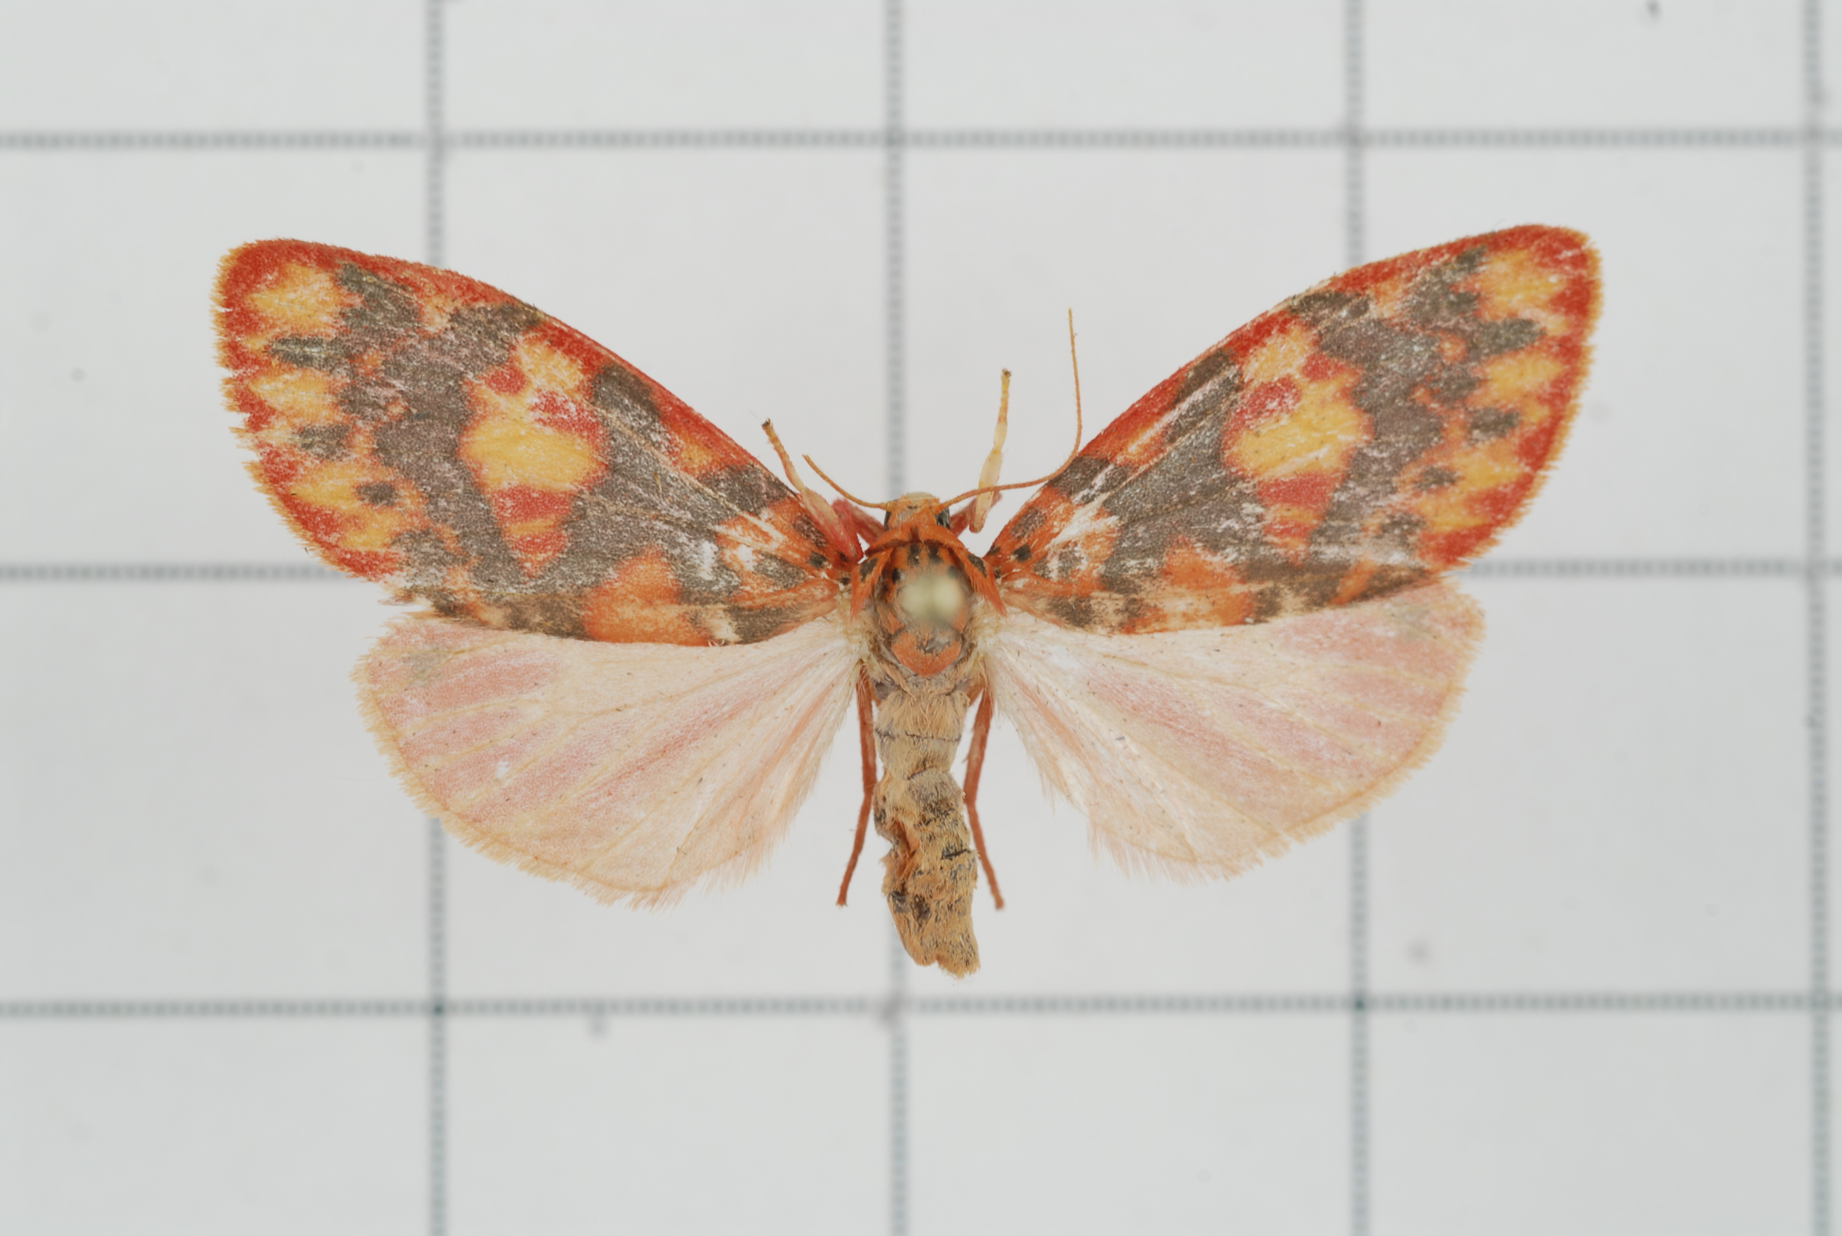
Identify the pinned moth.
Floridasura tricolor
